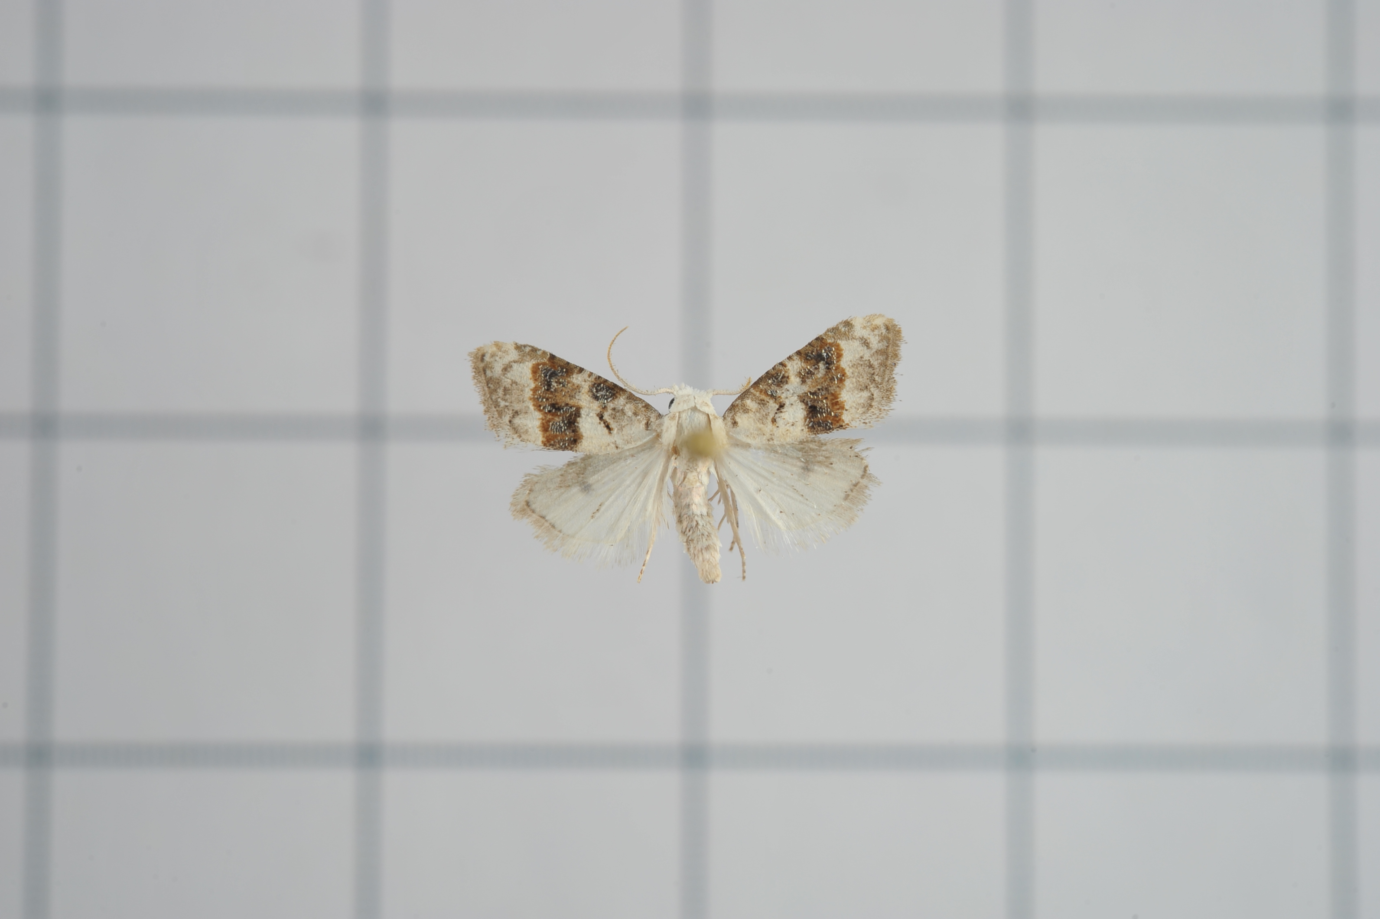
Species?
Nola taeniata
